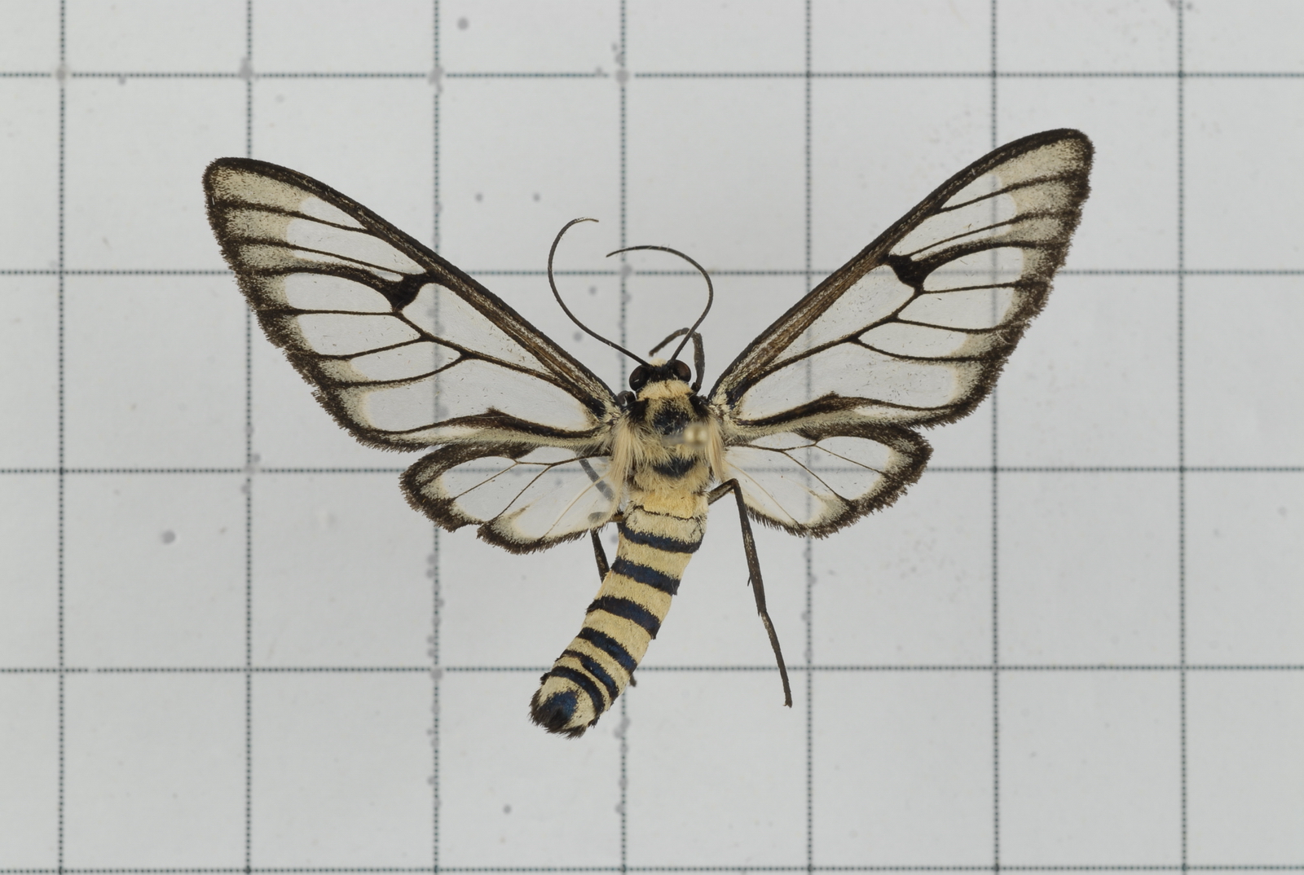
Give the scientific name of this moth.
Amata wilemani
